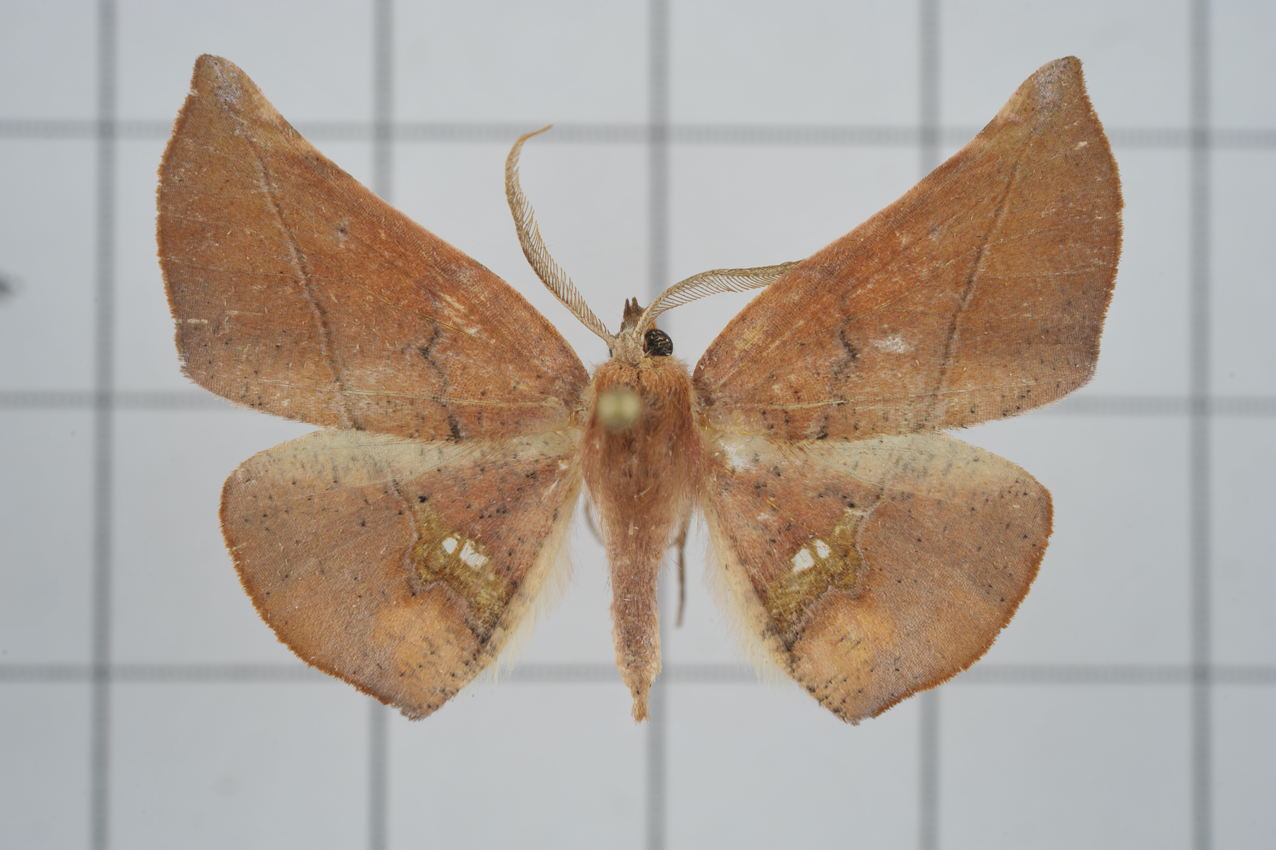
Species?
Garaeus apicata formosanus
